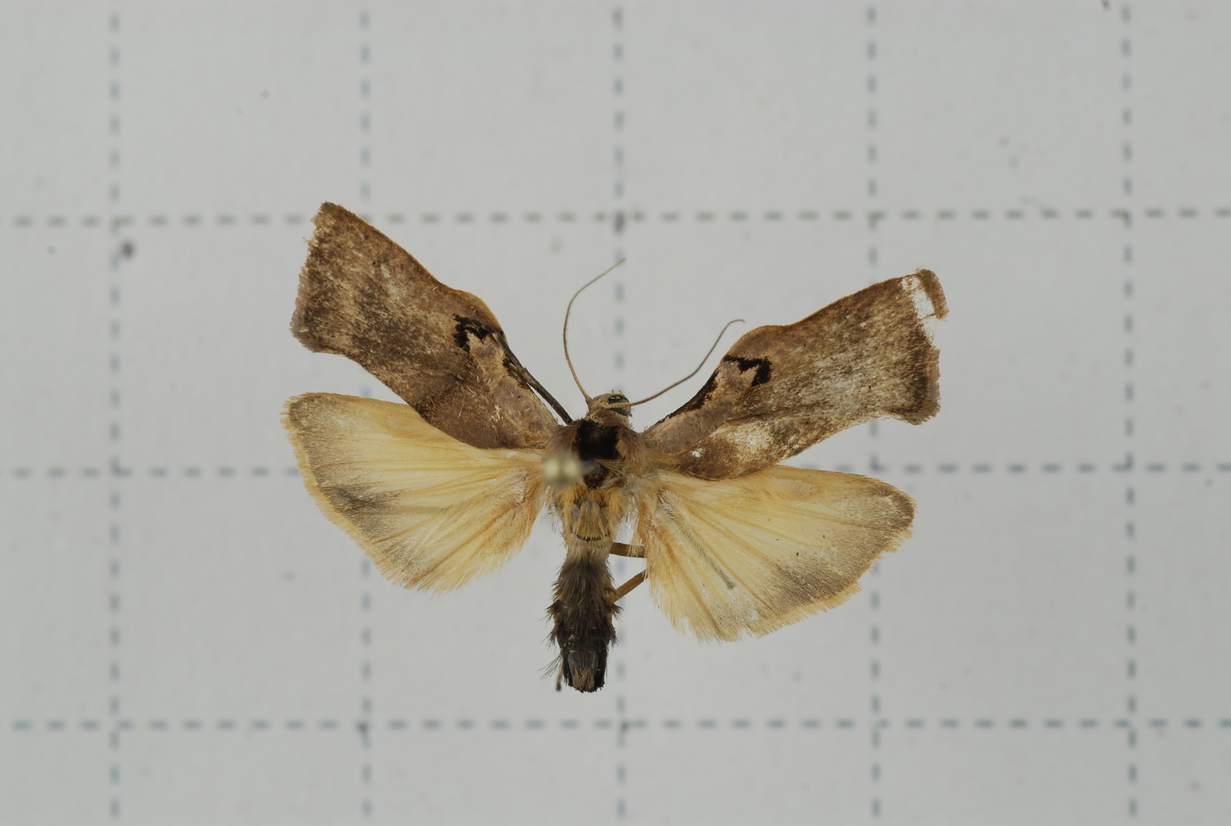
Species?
Teulisna tumida
